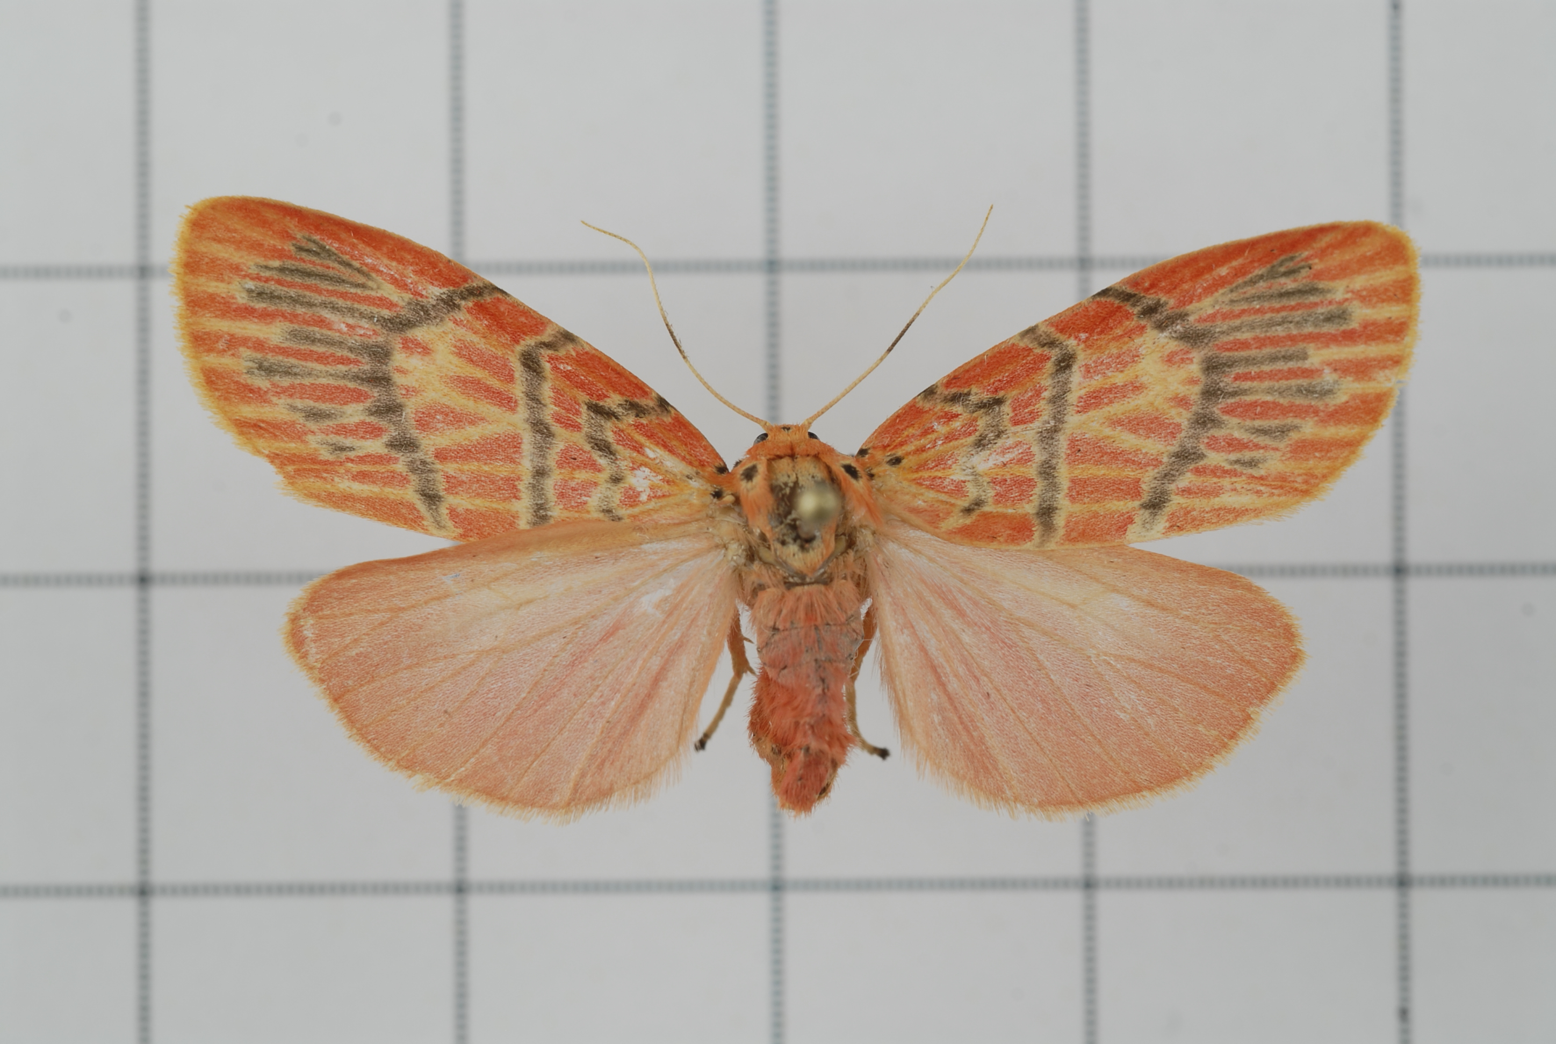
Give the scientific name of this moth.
Barsine sauteri
